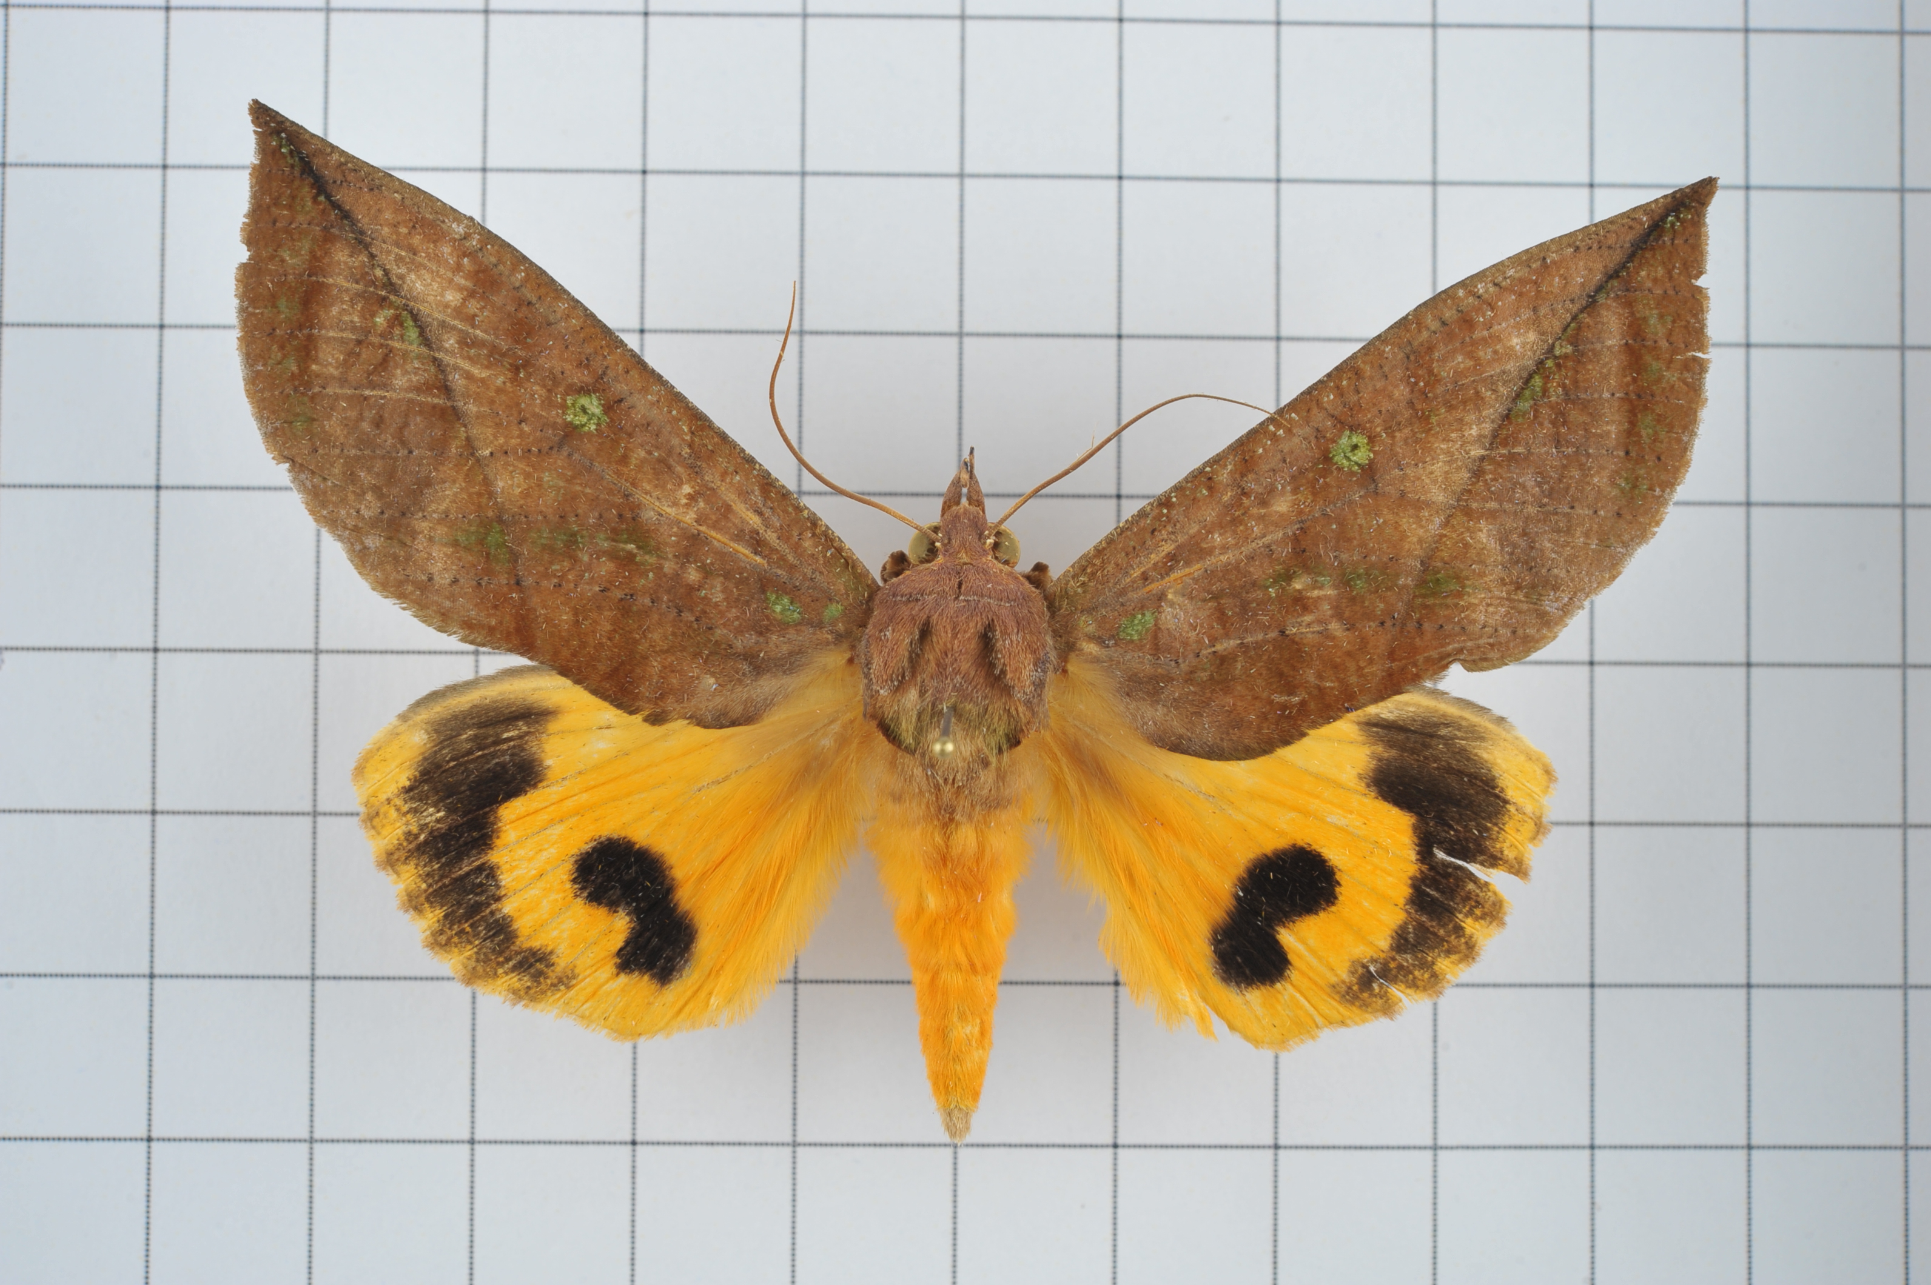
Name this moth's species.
Eudocima okurai
